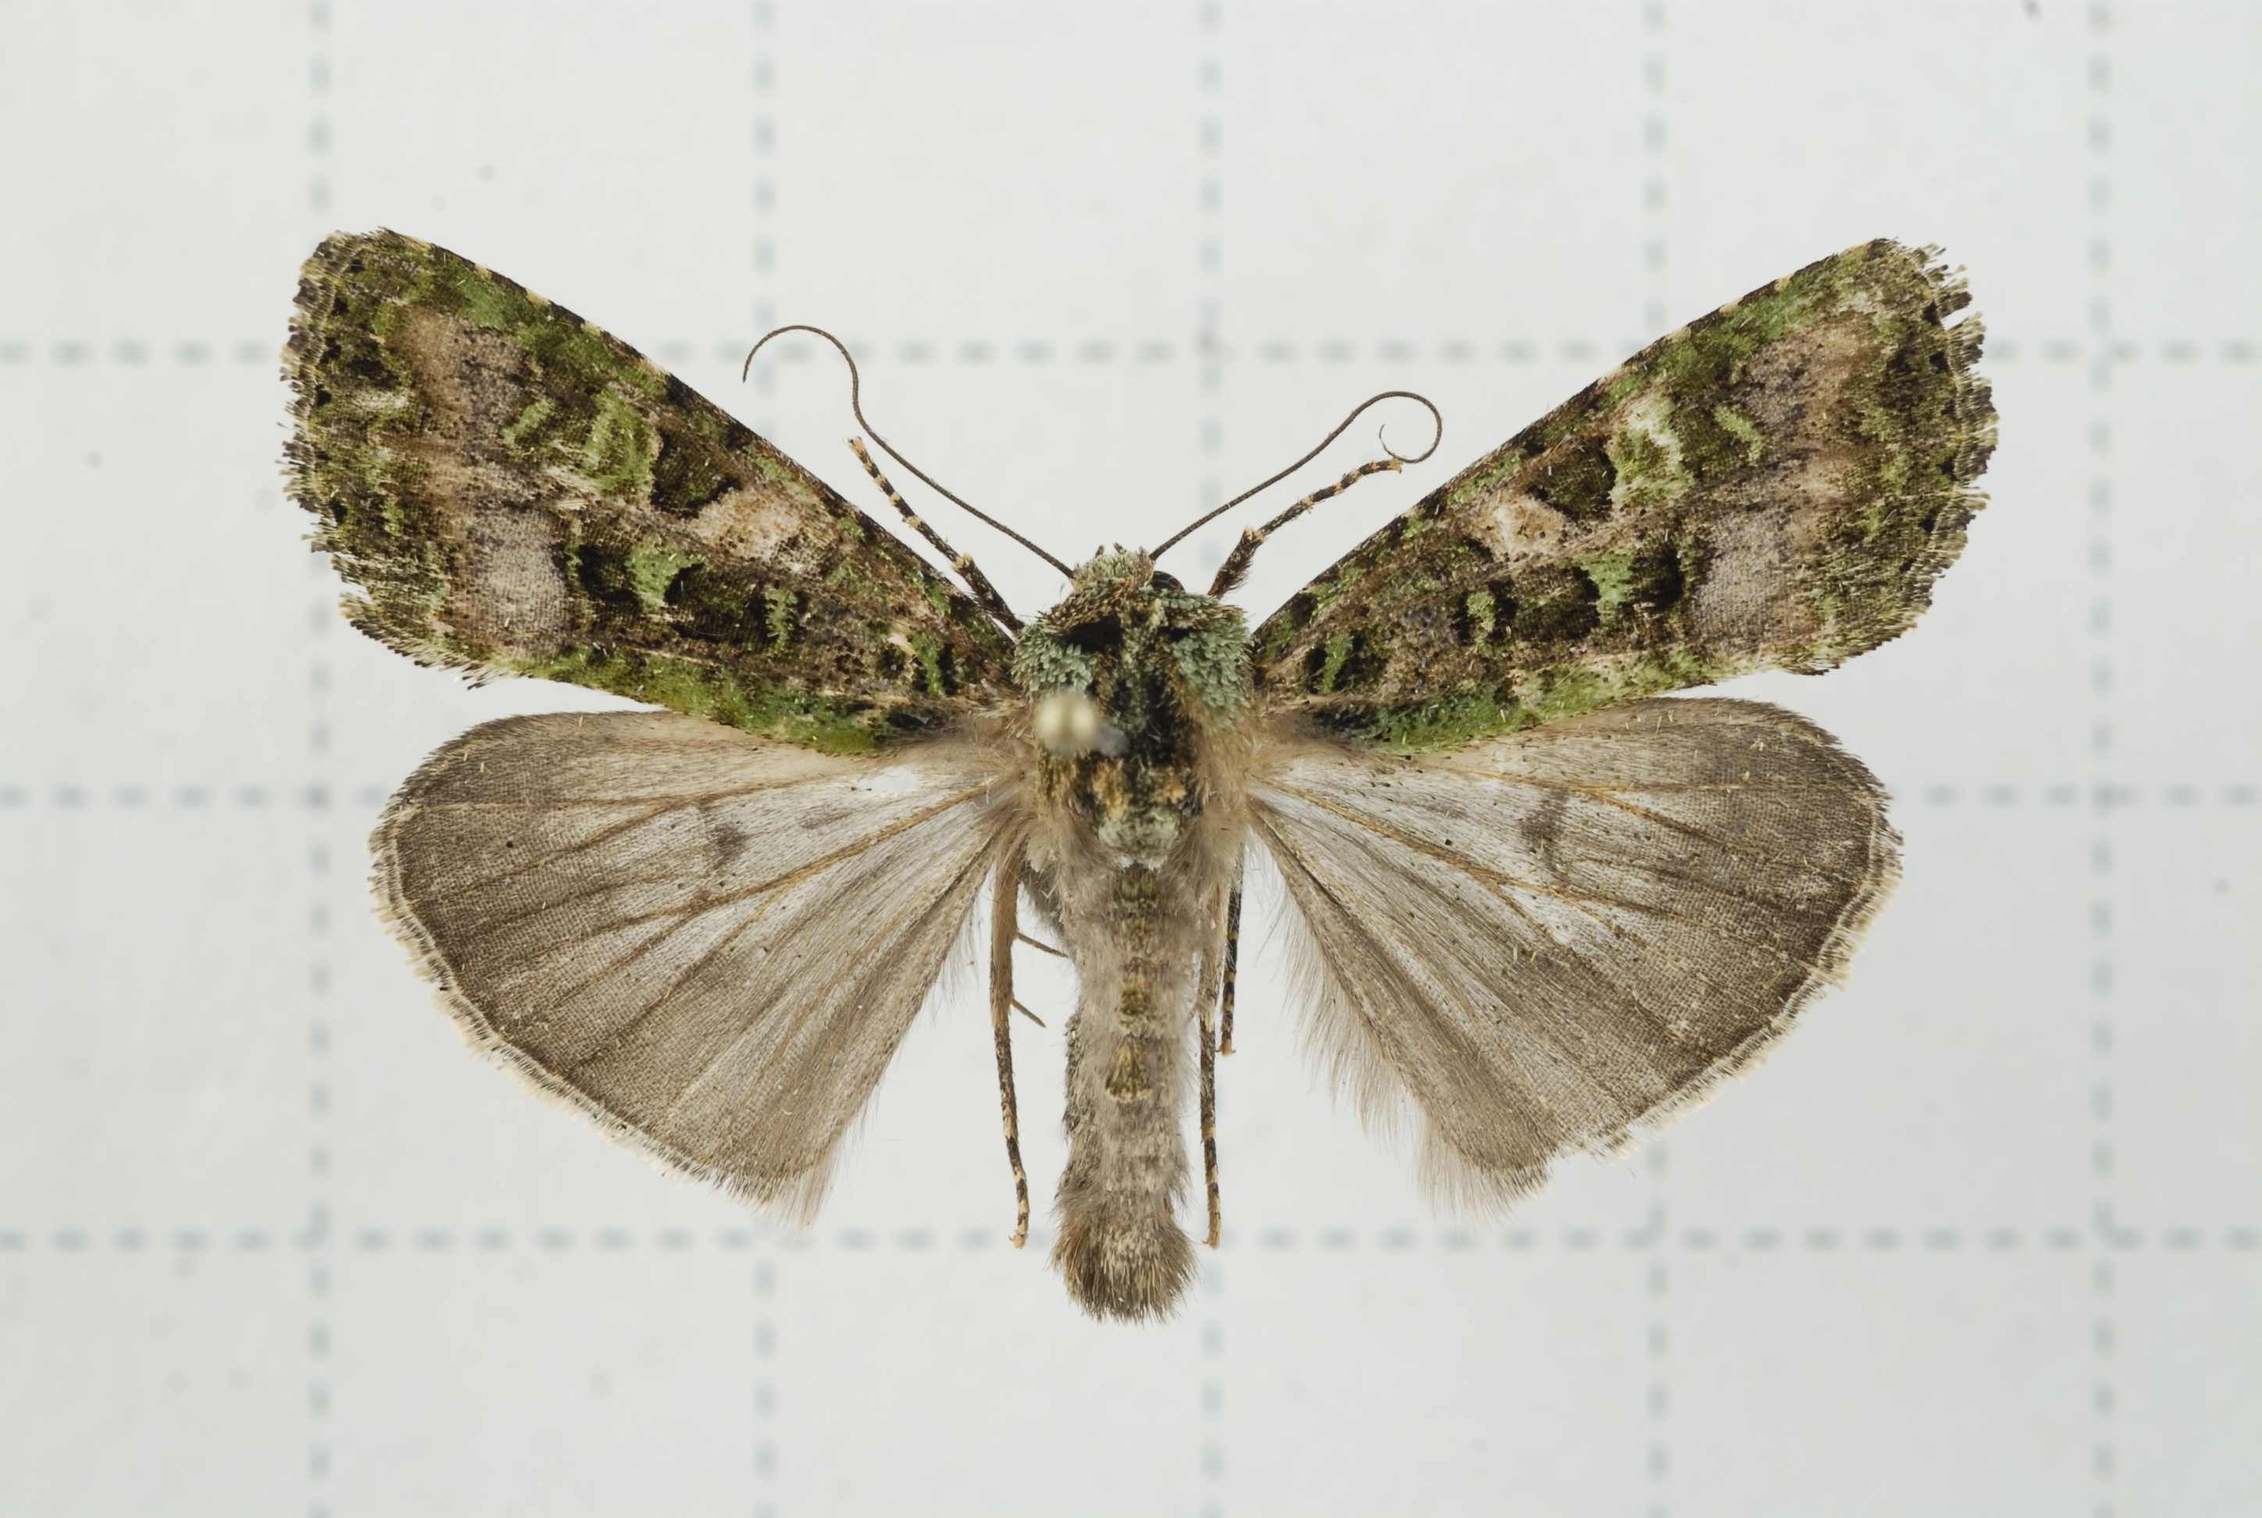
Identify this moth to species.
Euplexidia angusta
